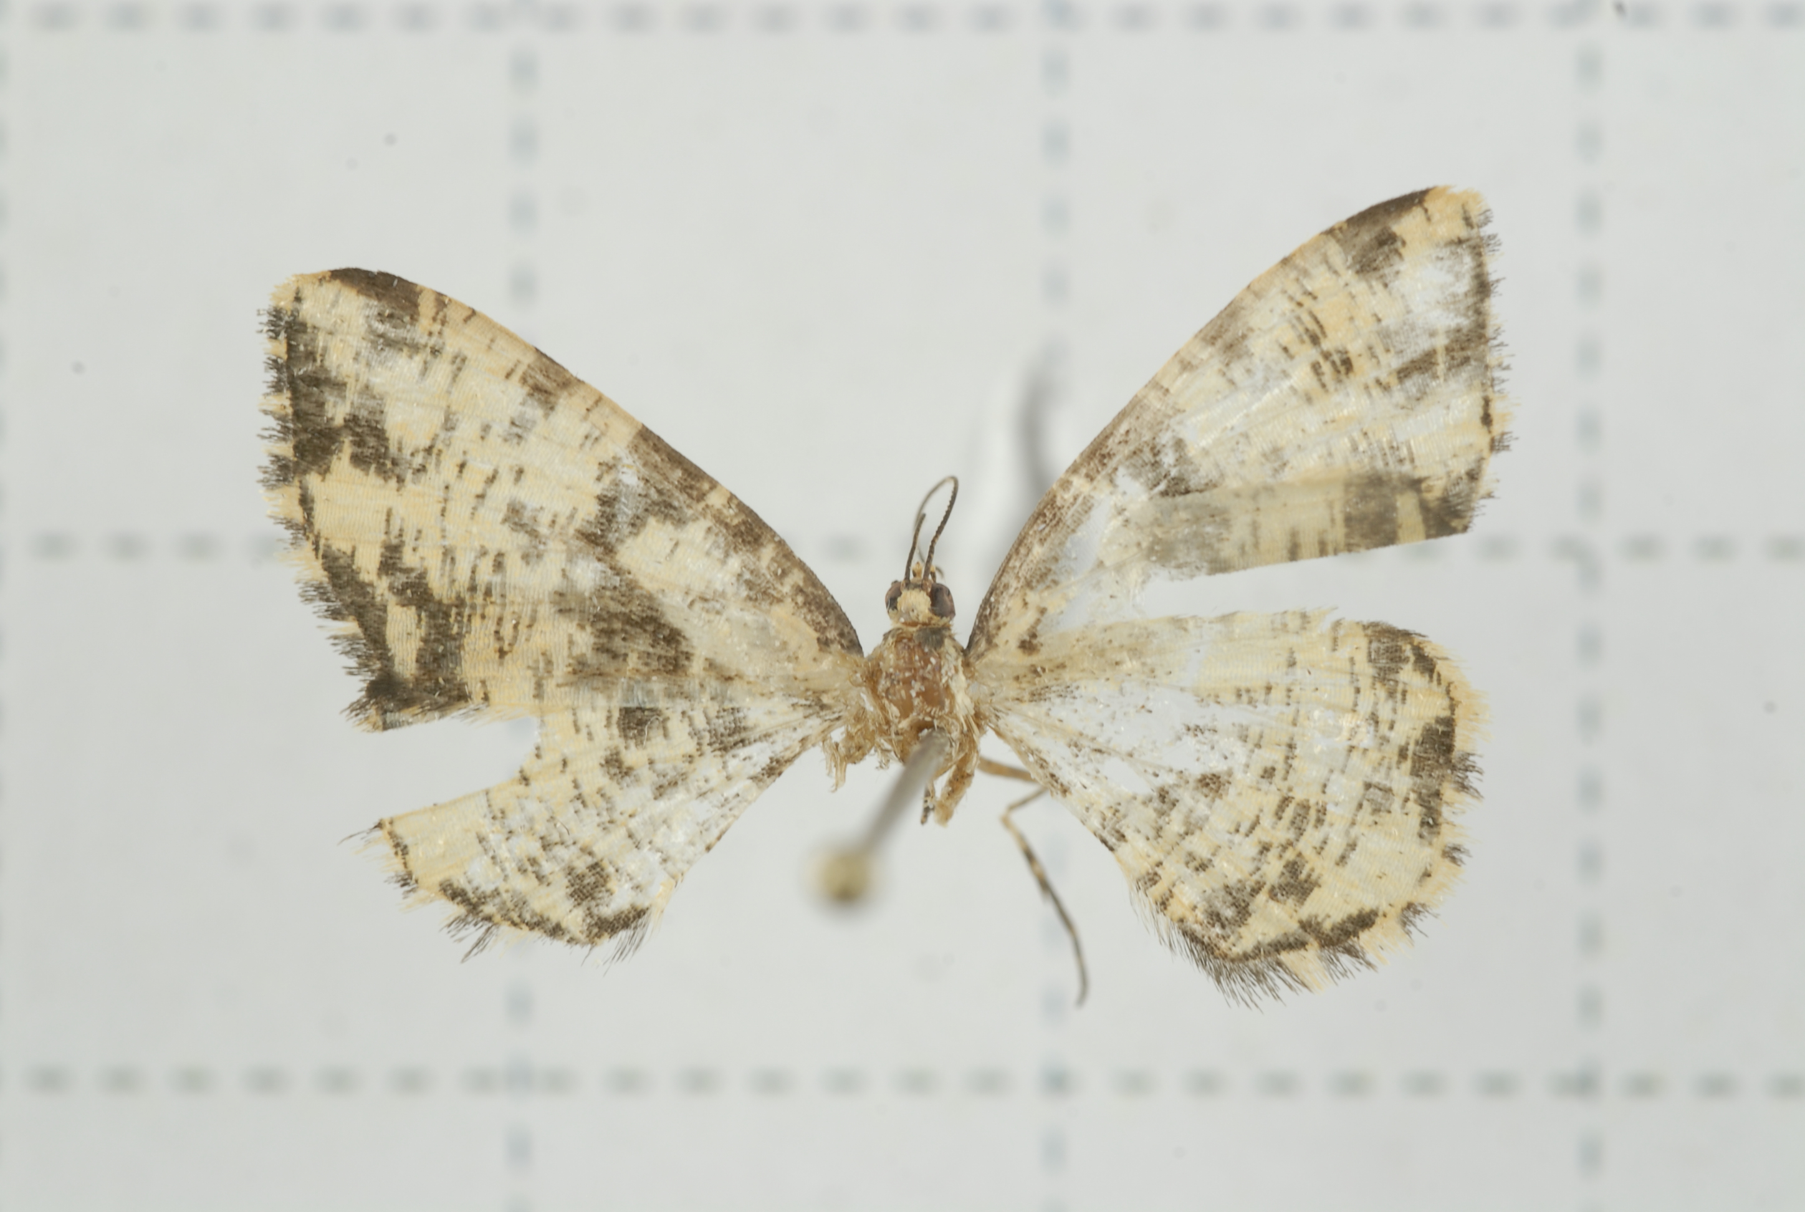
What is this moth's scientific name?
Monocerotesa flavescens
